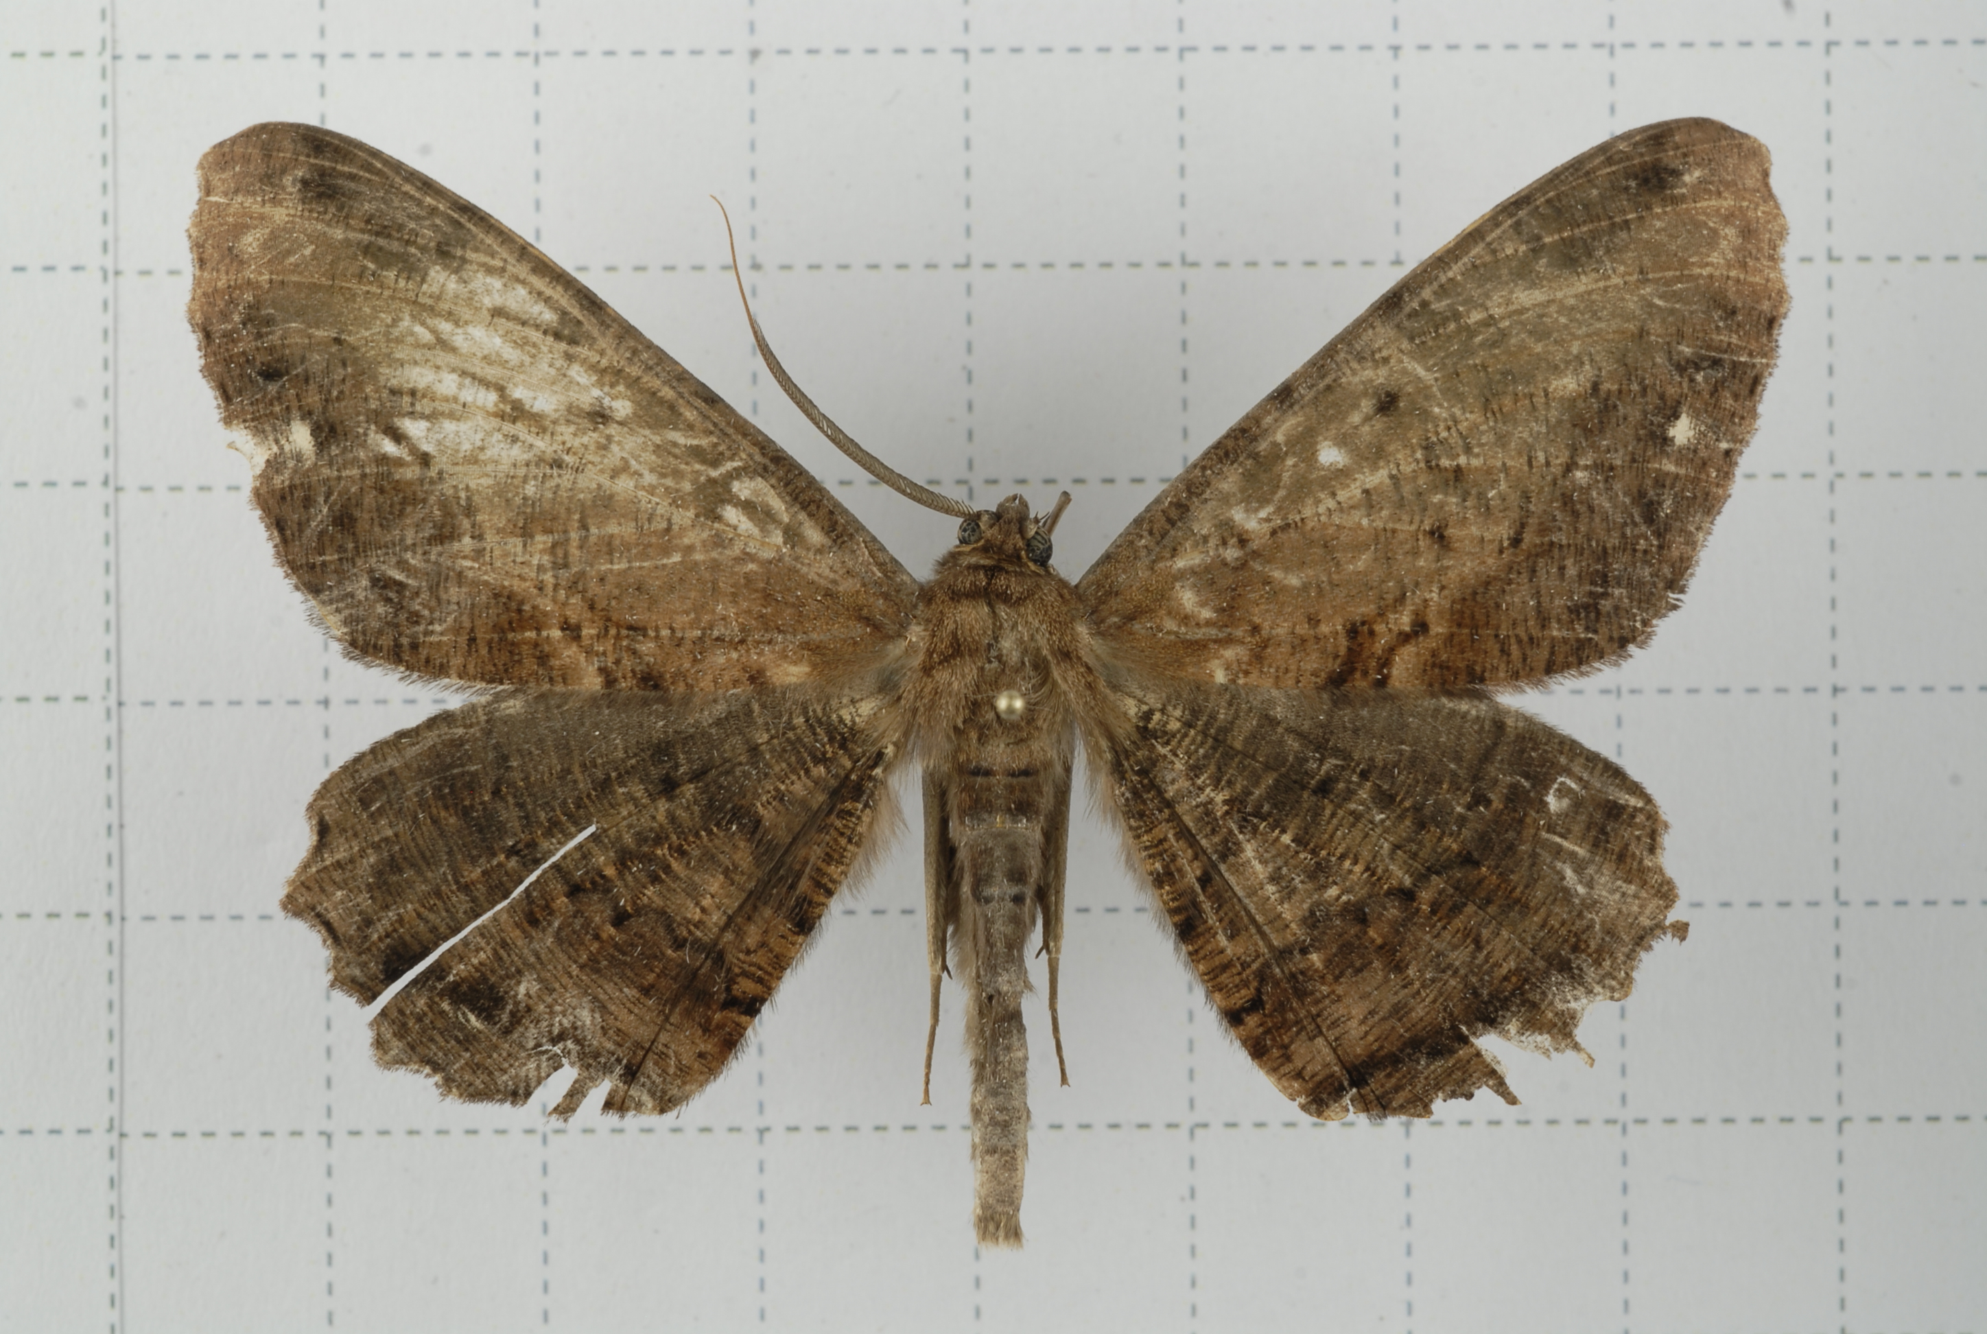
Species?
Chorodna creataria
